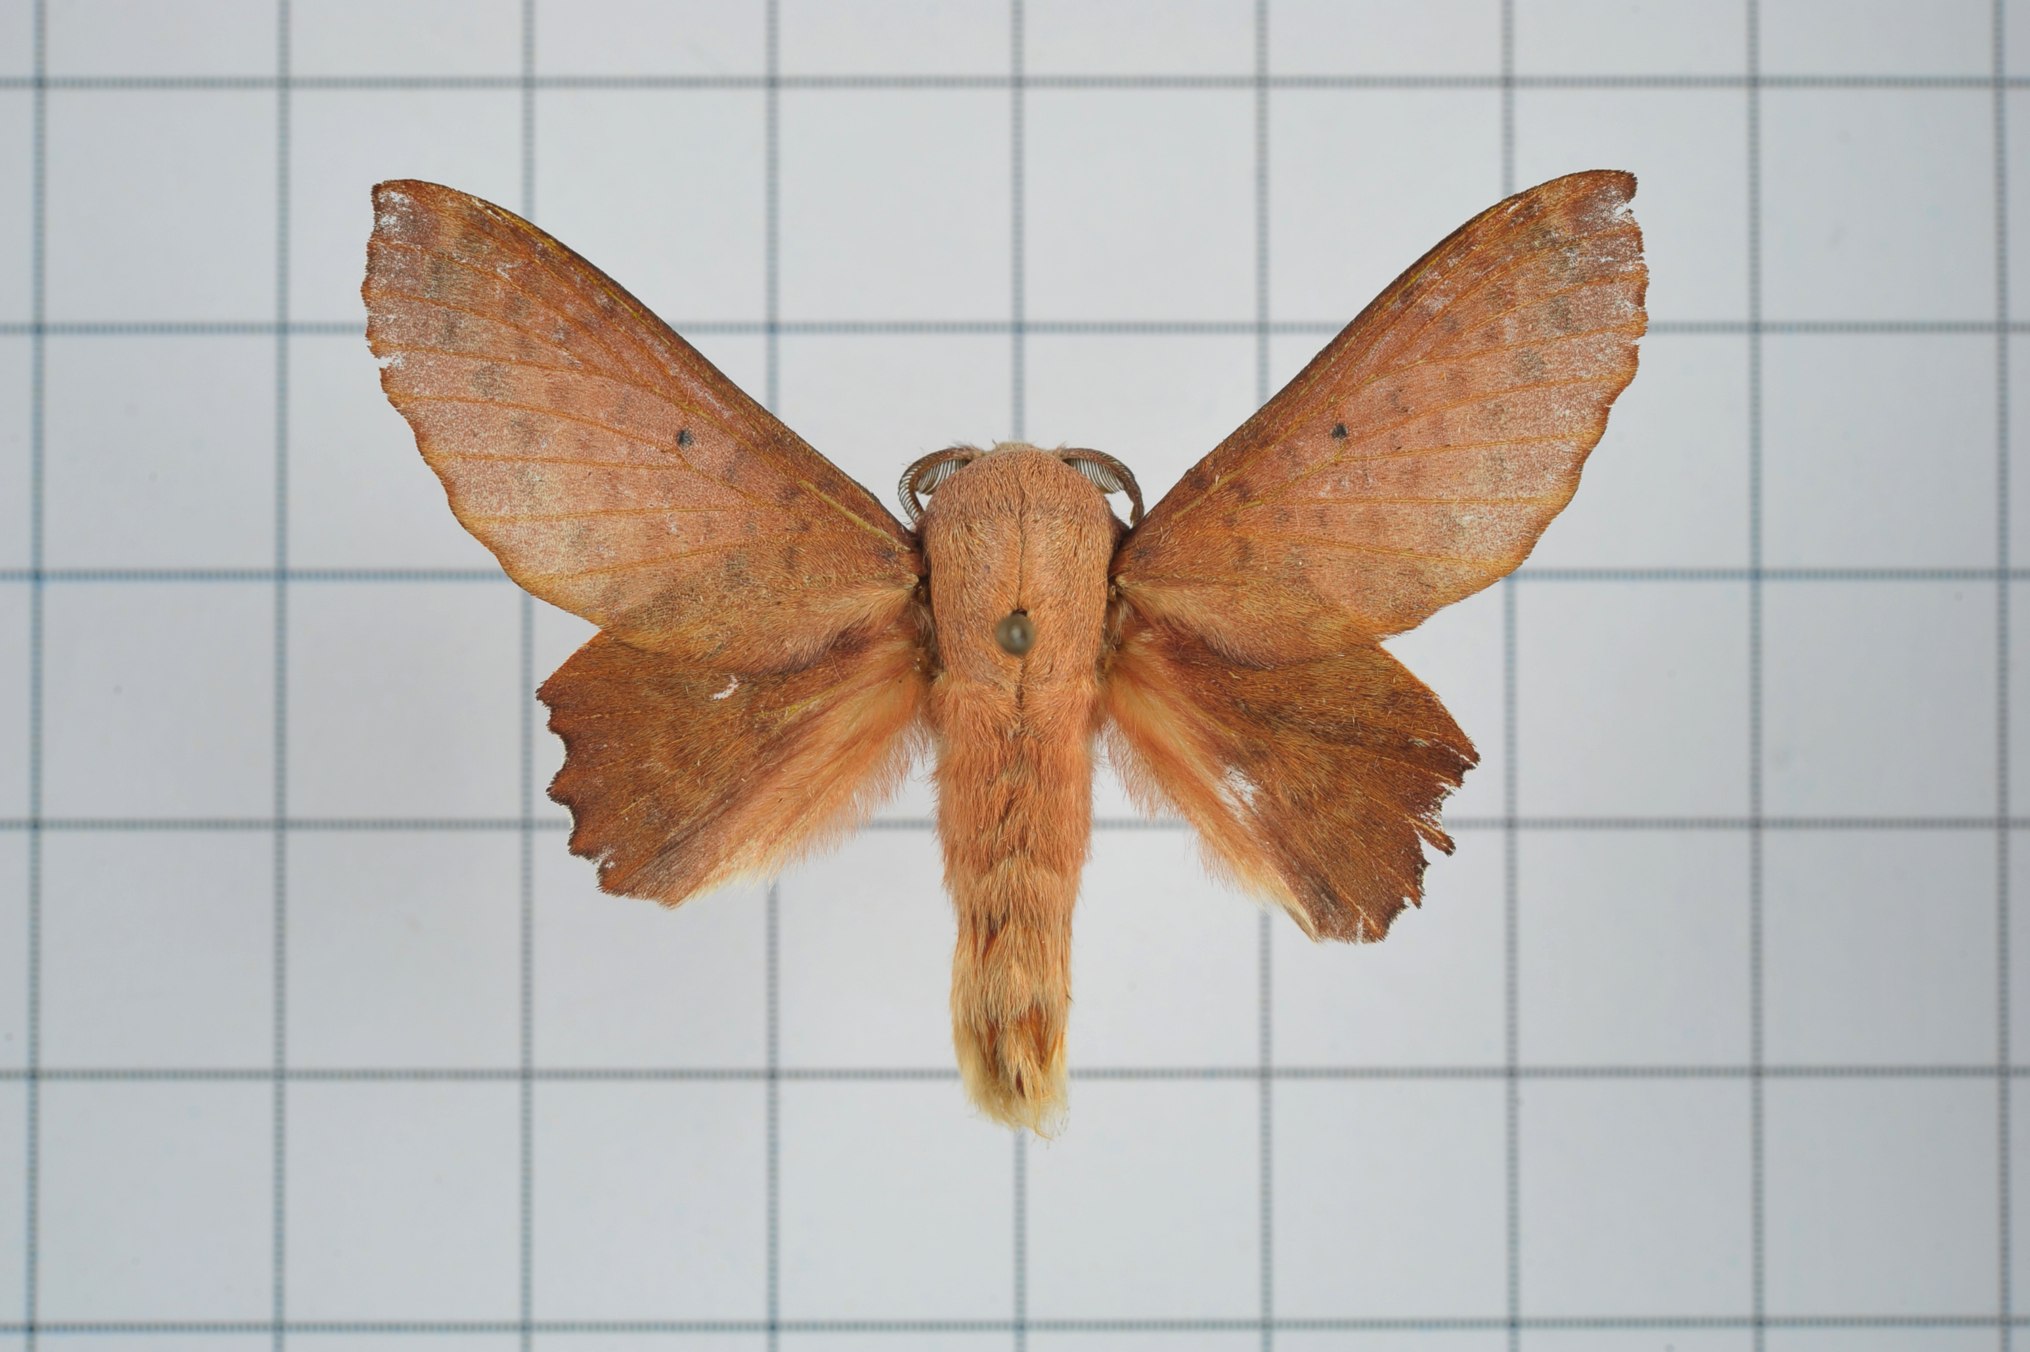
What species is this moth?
Paradoxopla sinuata taiwana
